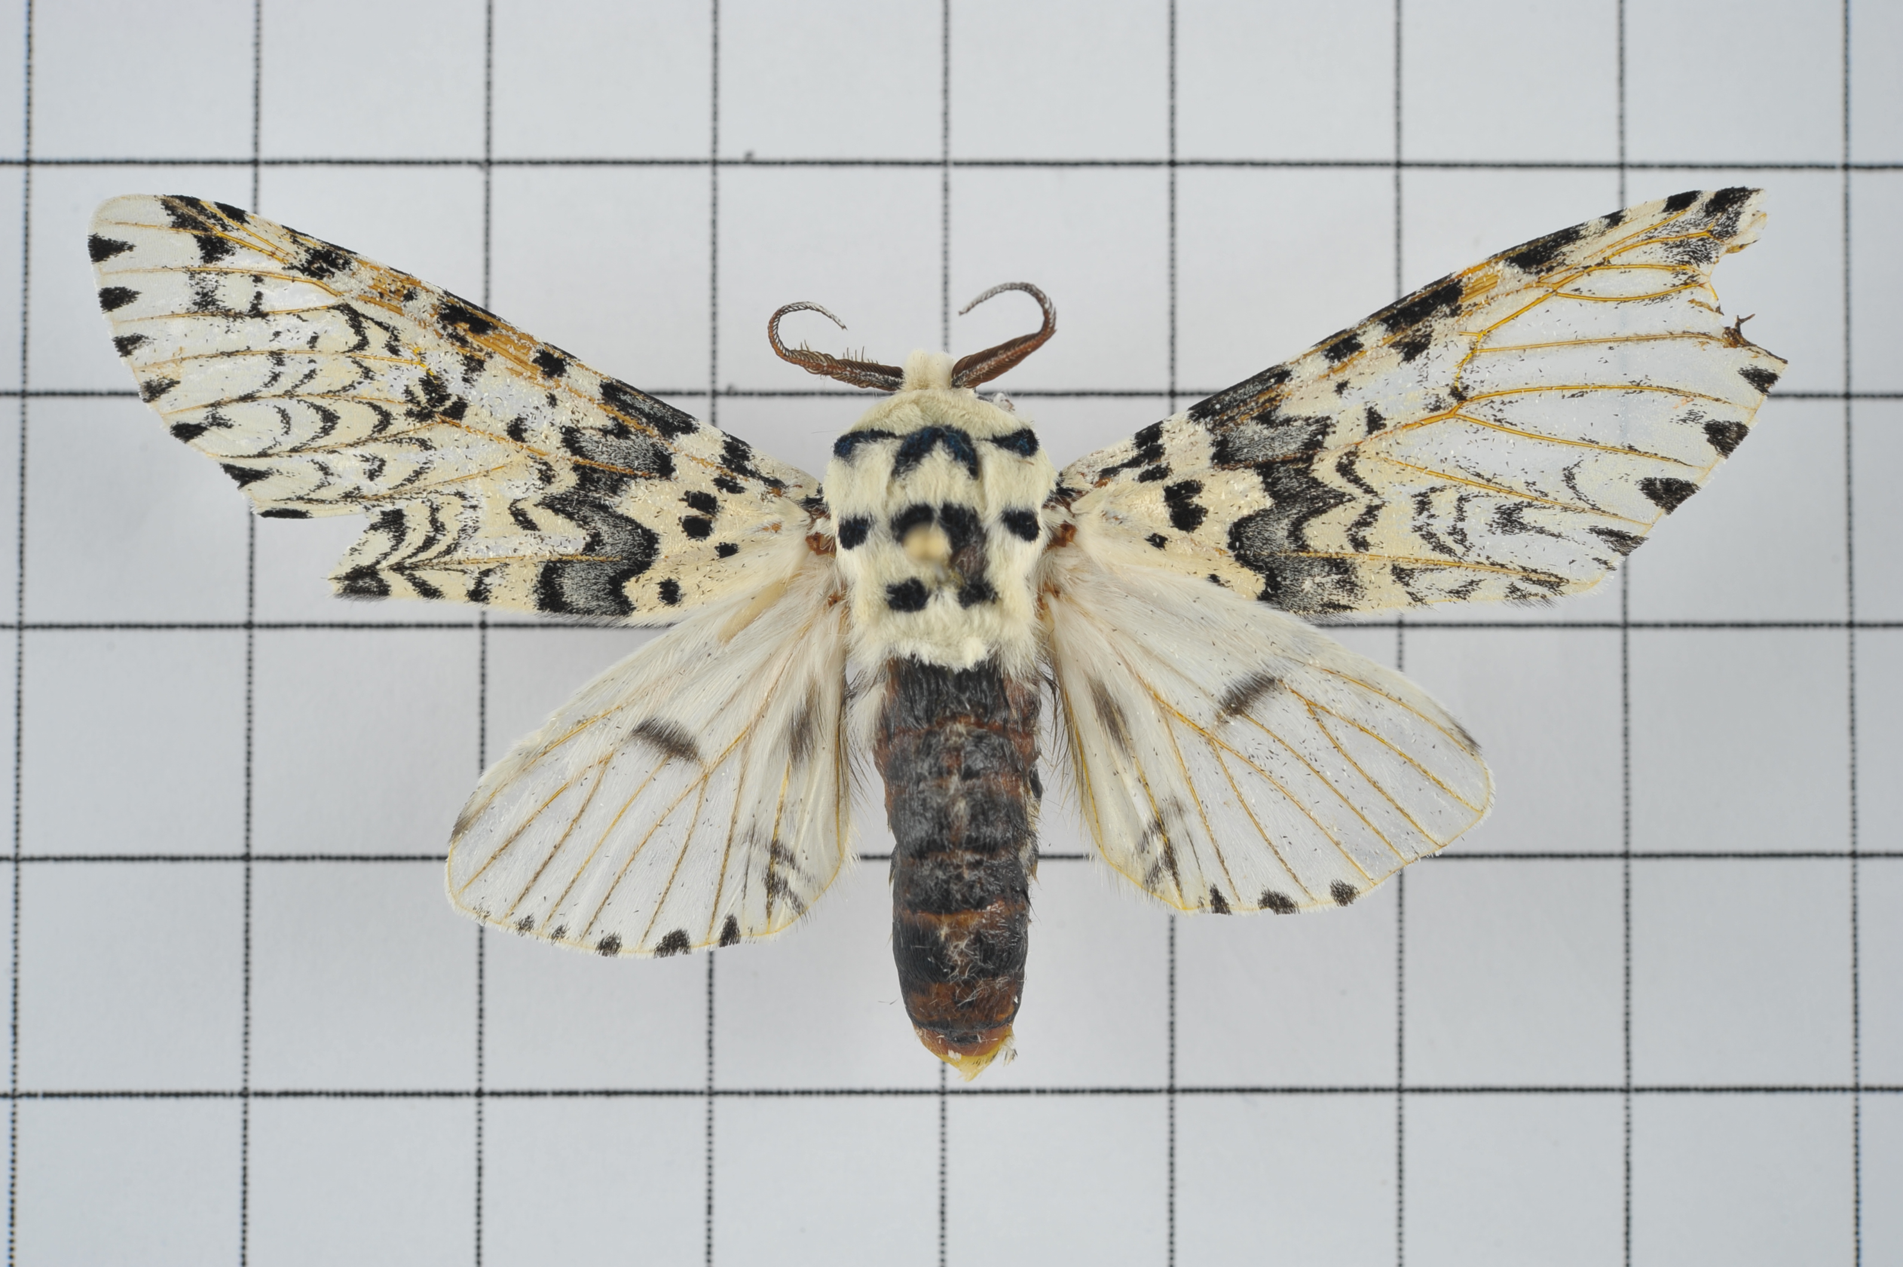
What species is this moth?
Kamalia tattakana
